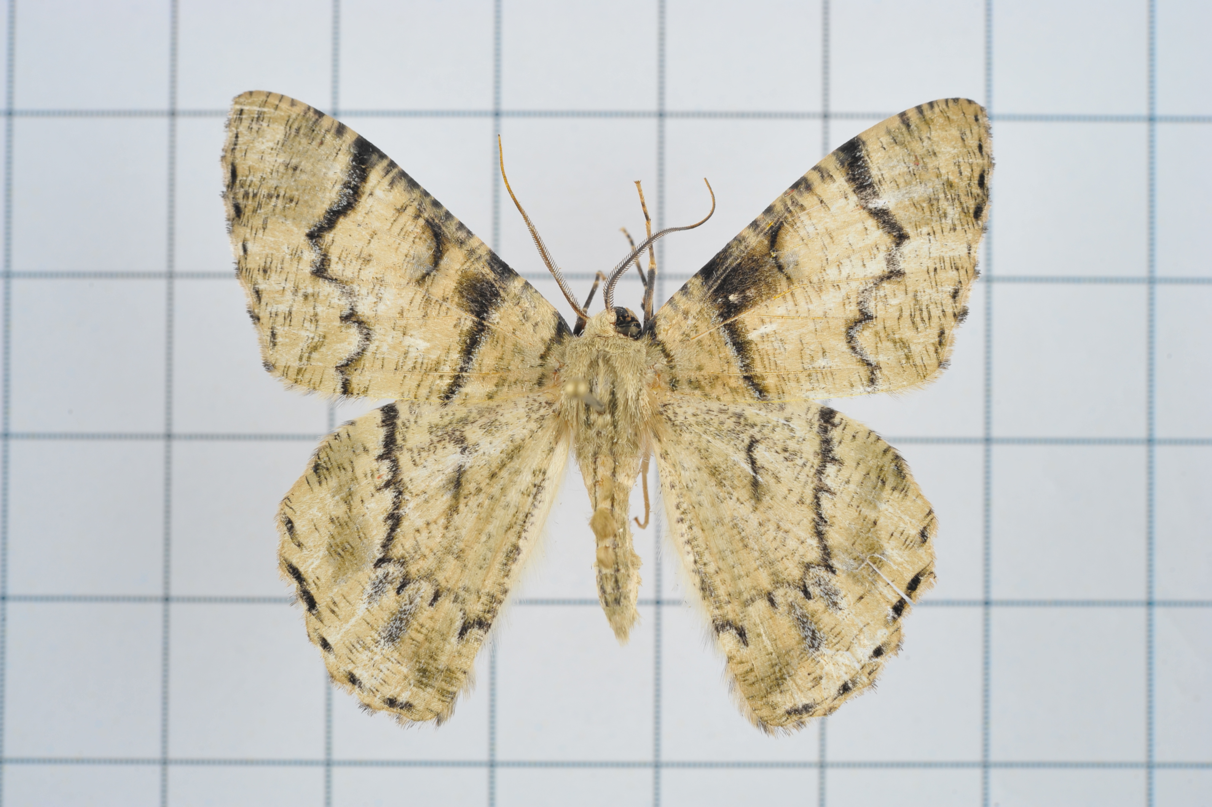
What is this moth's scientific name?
Lophophelma iterans onerosus
